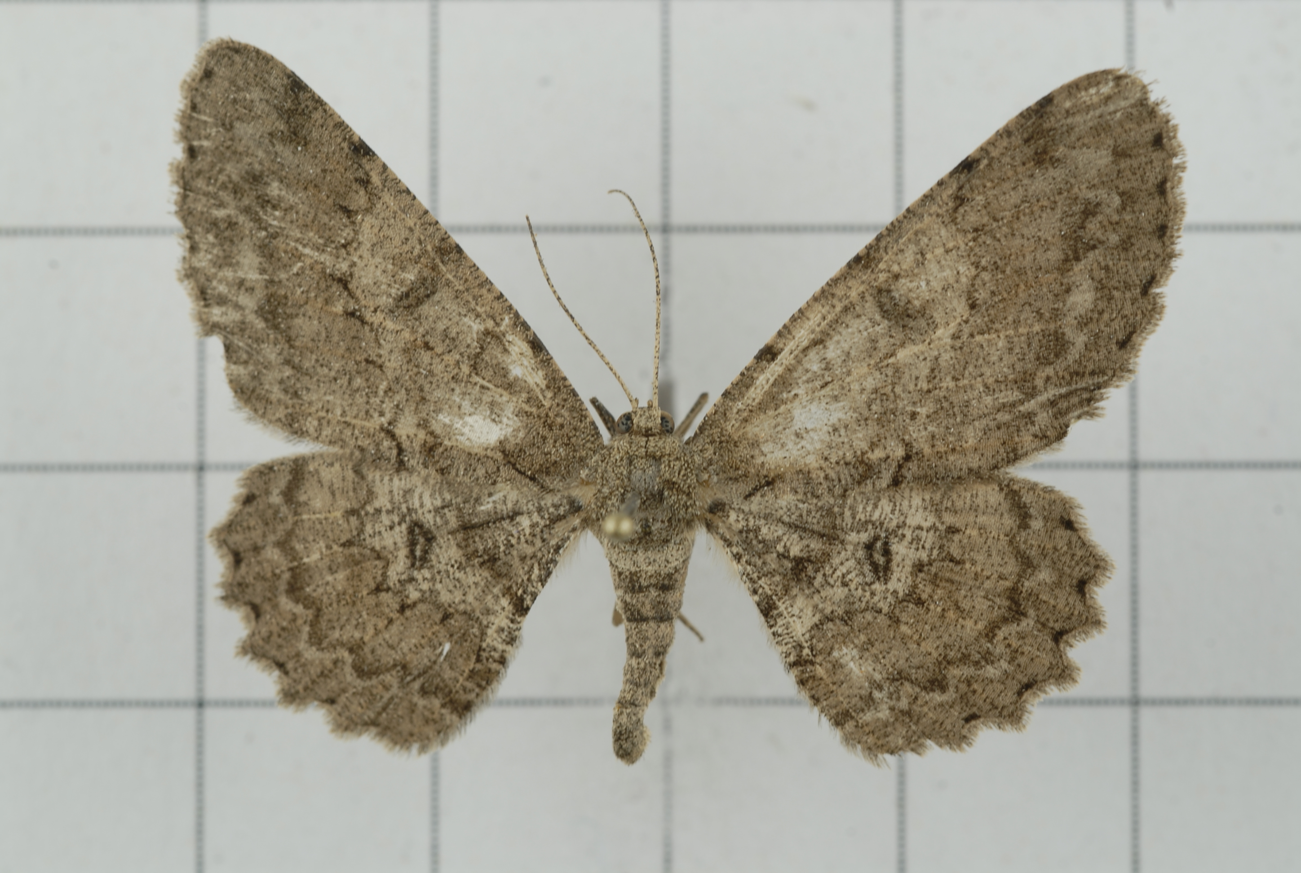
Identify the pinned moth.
Hypomecis punctinalis glos
